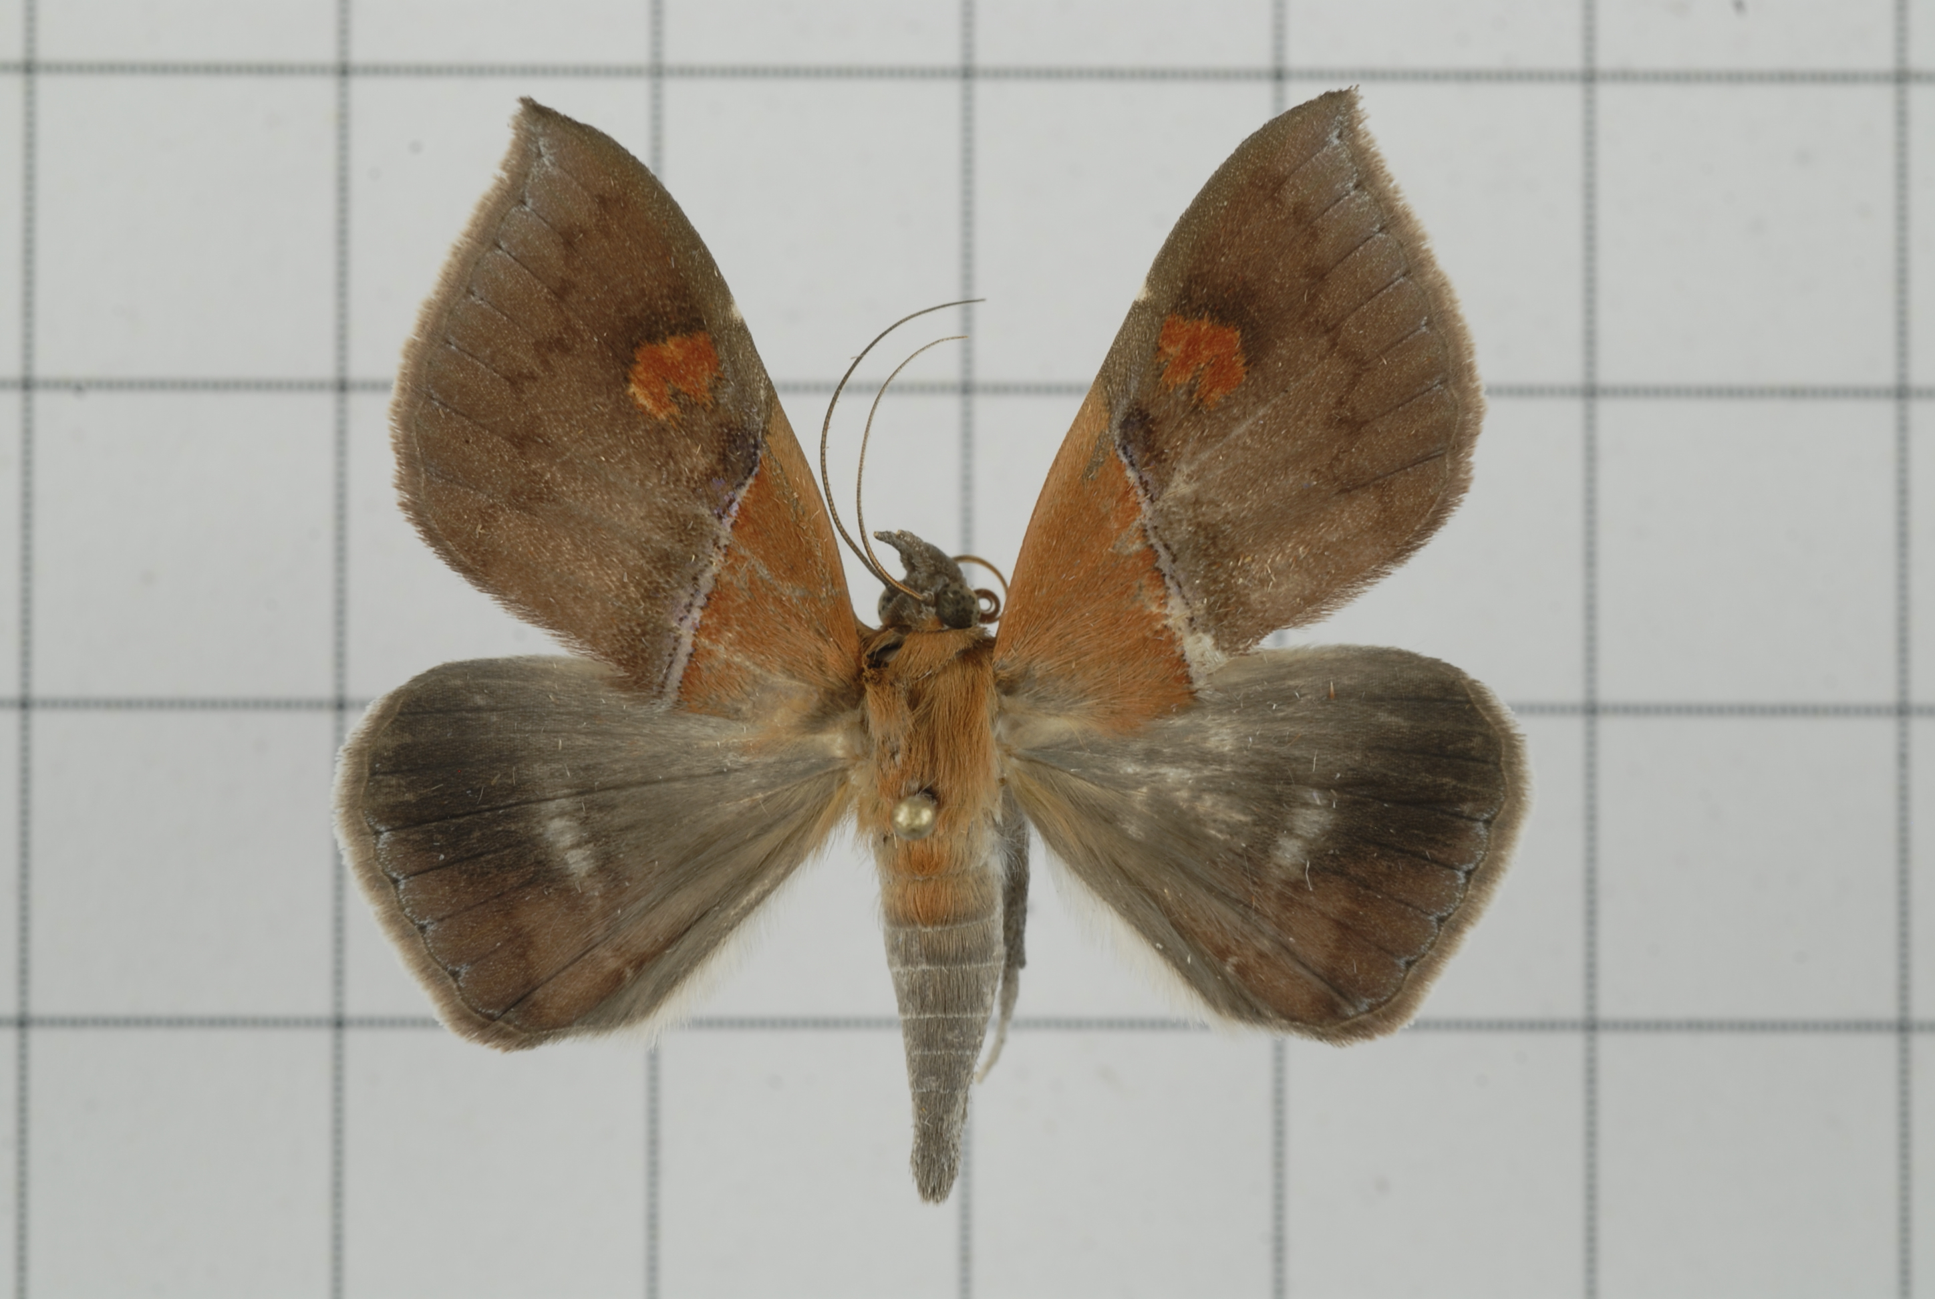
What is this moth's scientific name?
Sympis rufibasis
